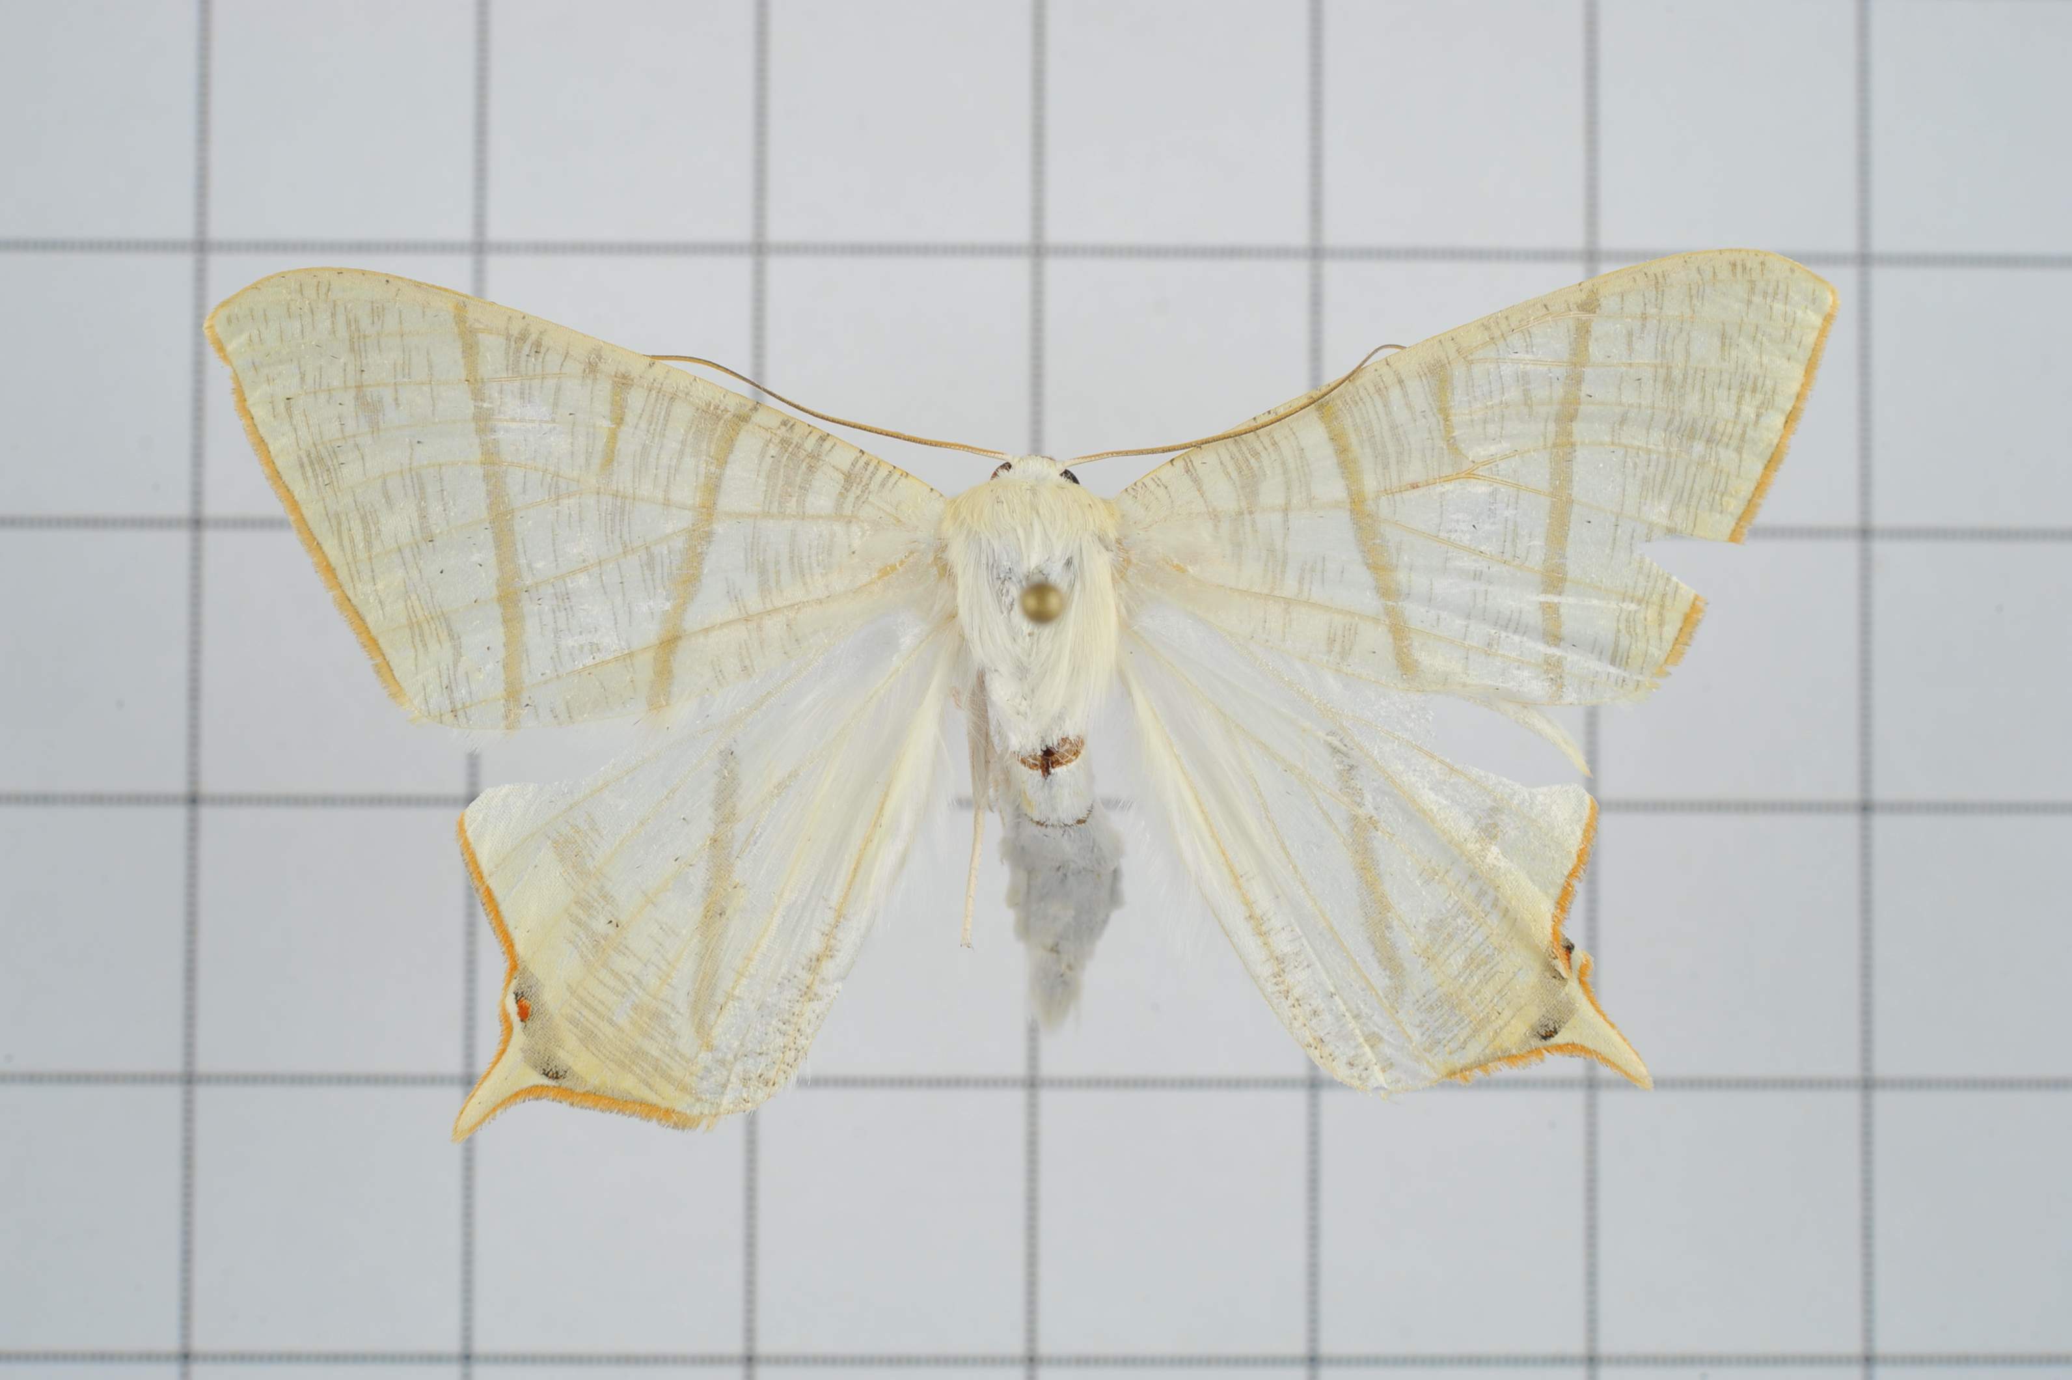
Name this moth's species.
Ourapteryx pallidula
